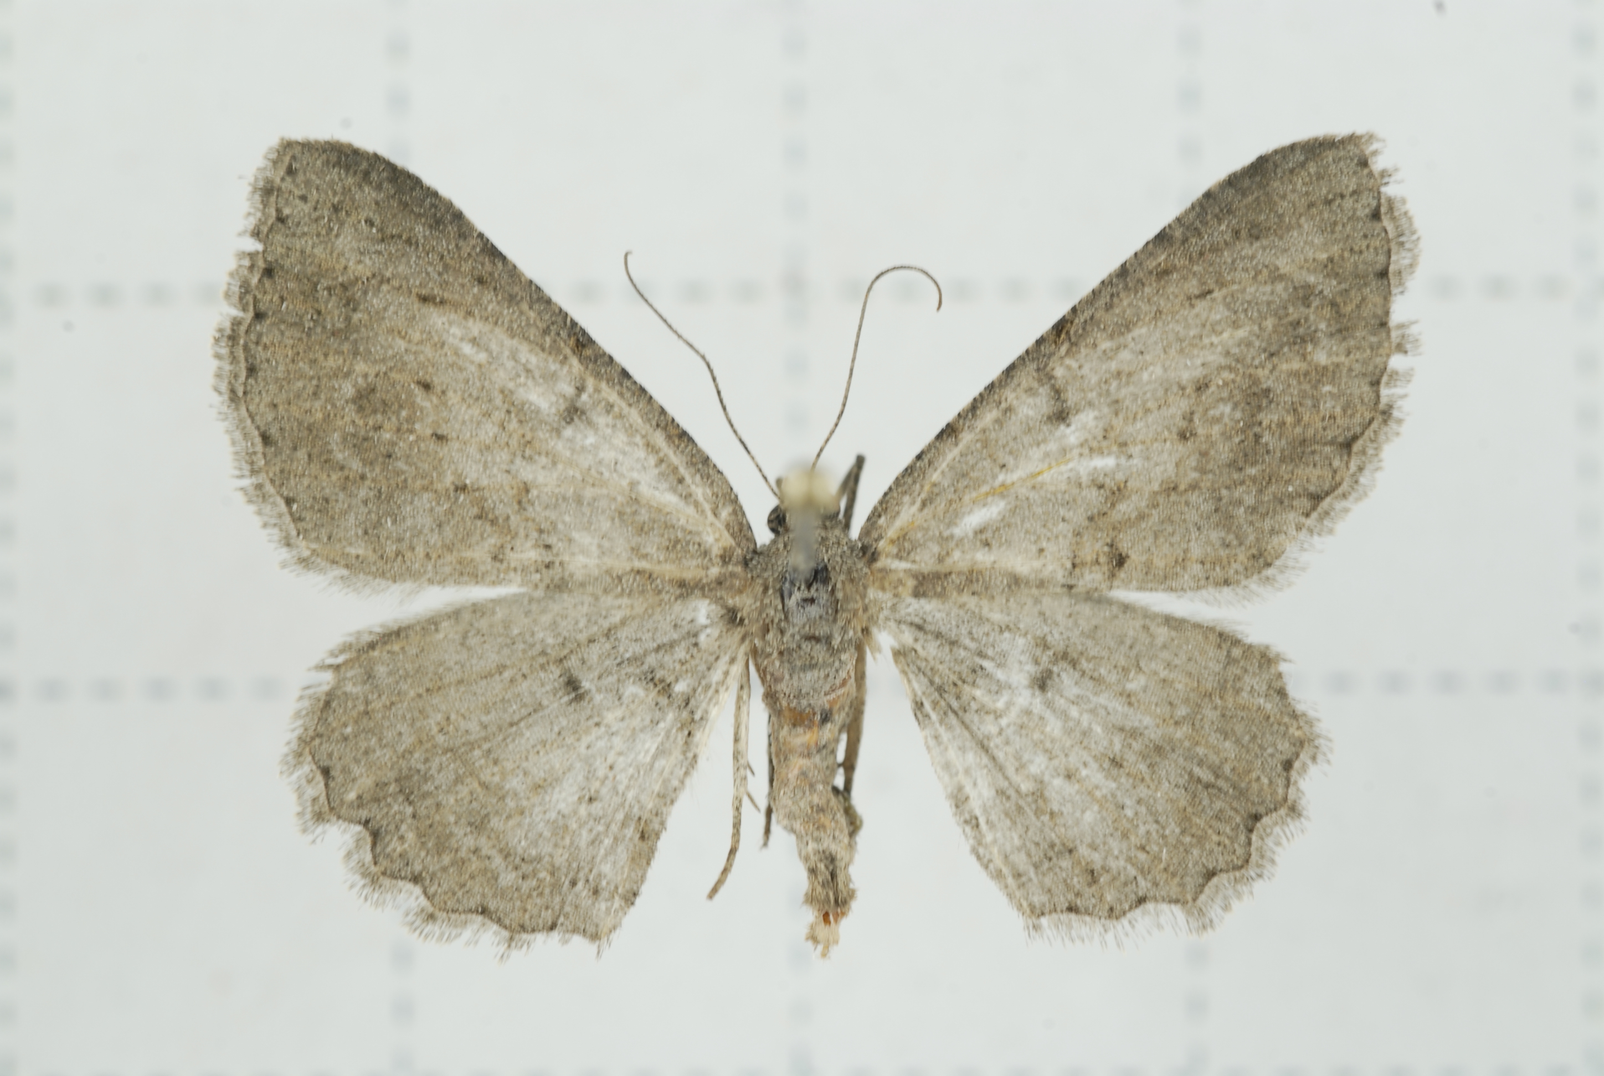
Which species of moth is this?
Psilalcis breta rantaizana
